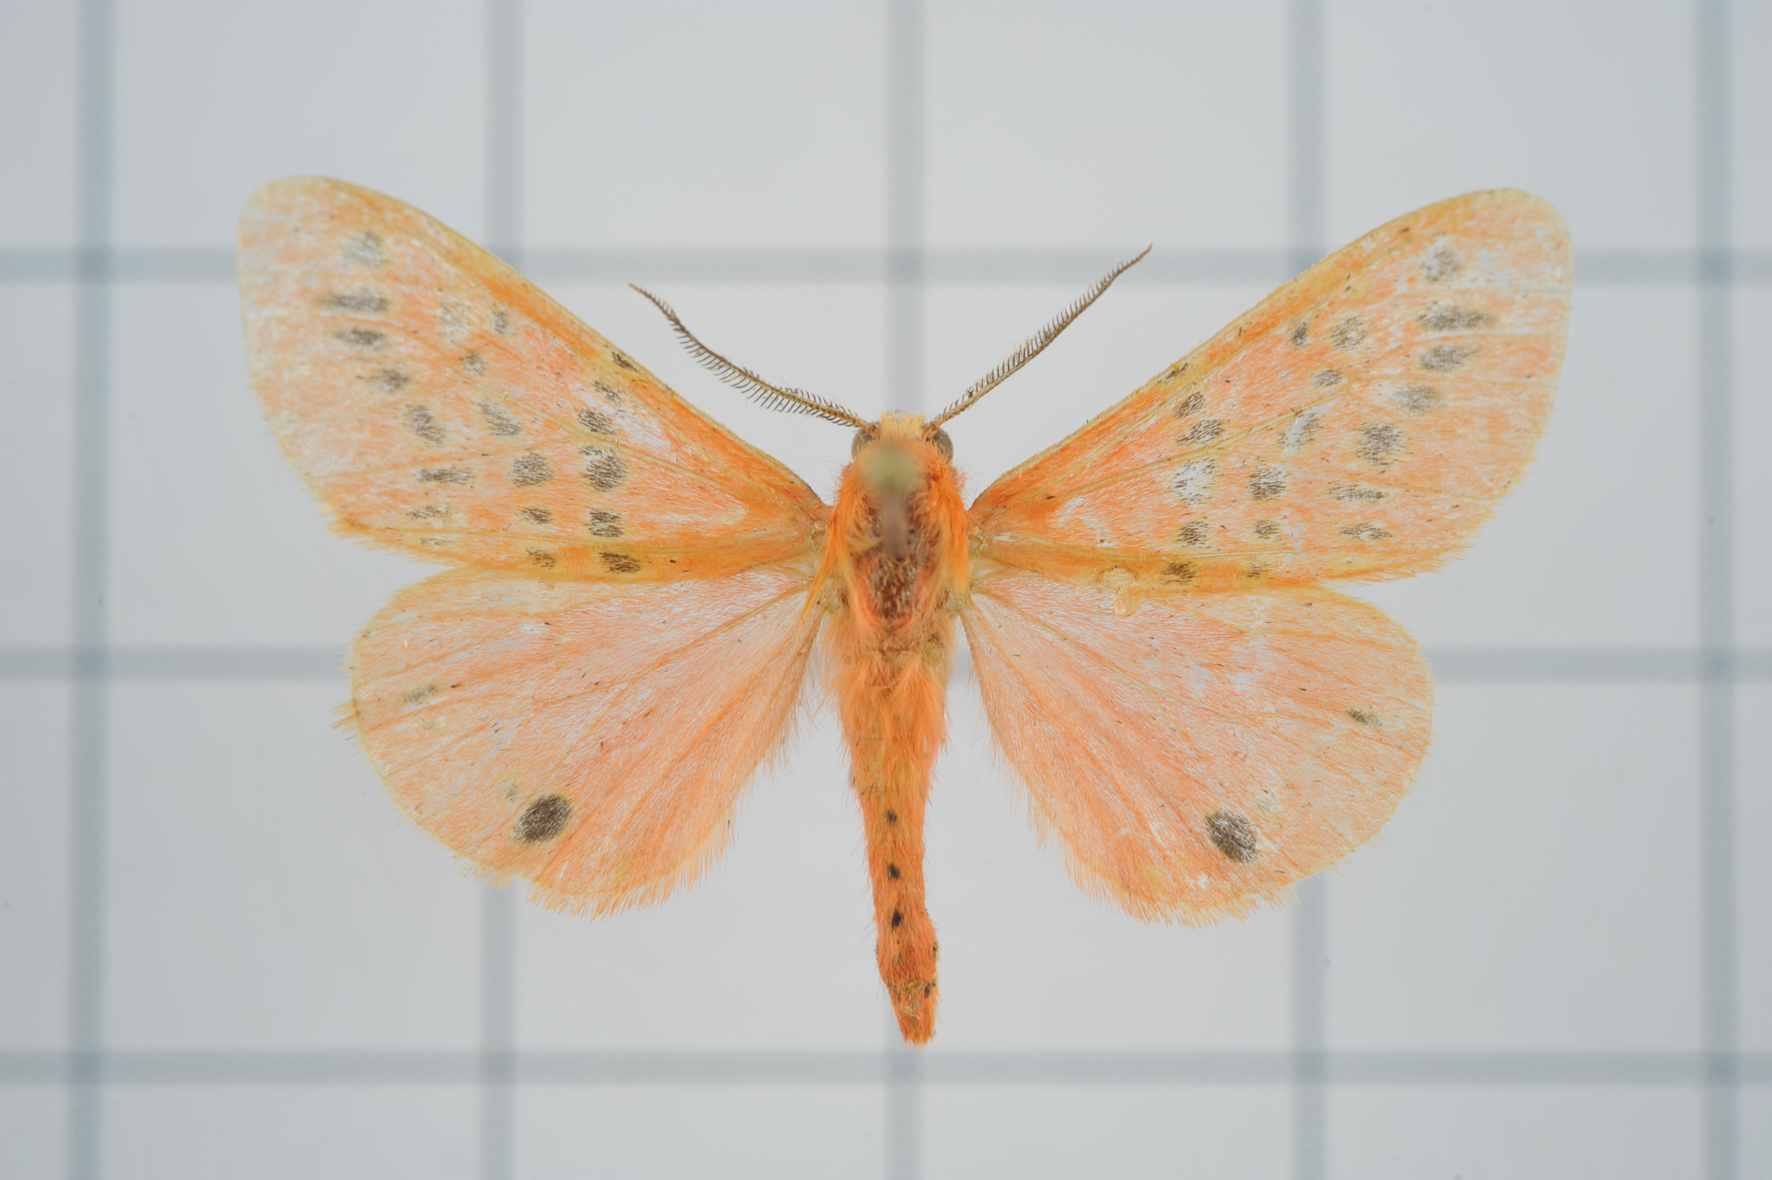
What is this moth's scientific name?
Lemyra alikangensis
